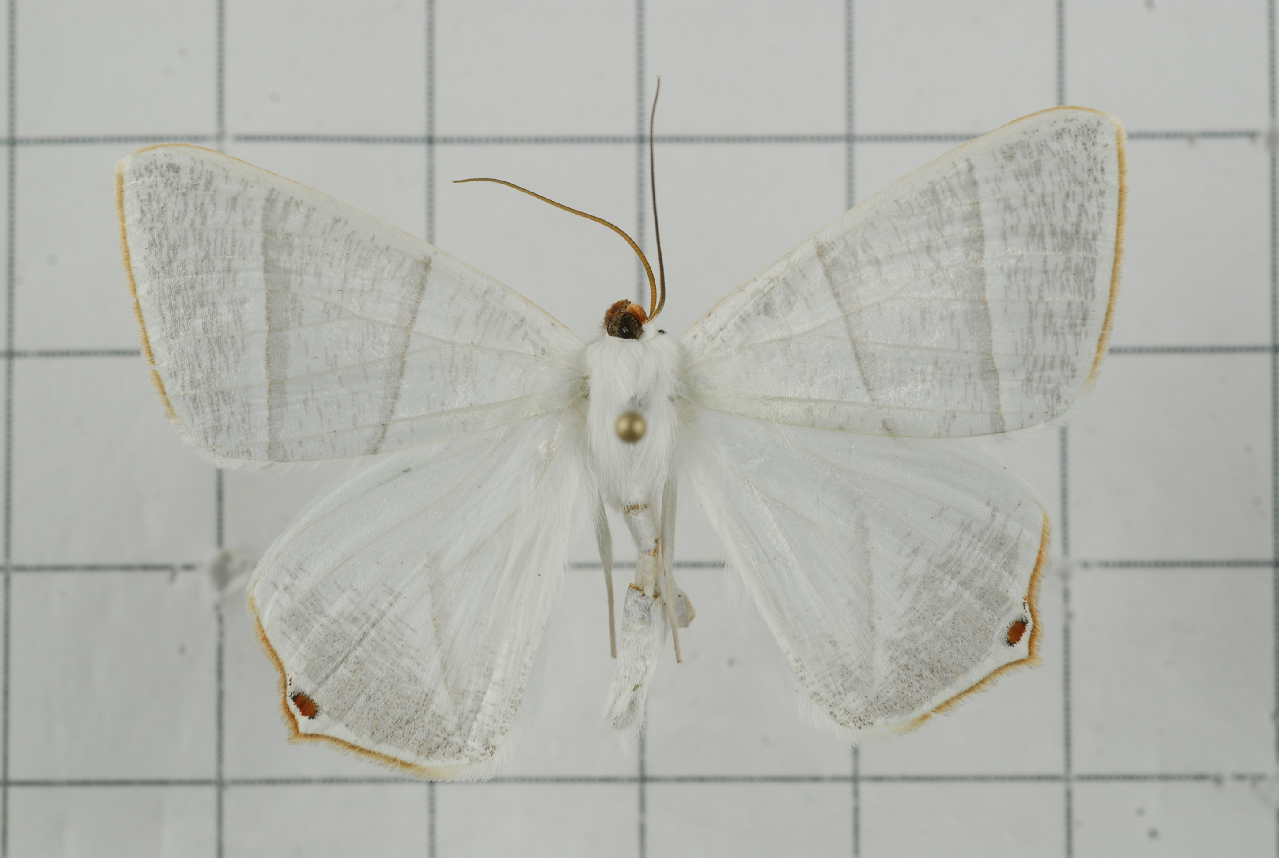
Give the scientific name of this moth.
Ourapteryx caecata
